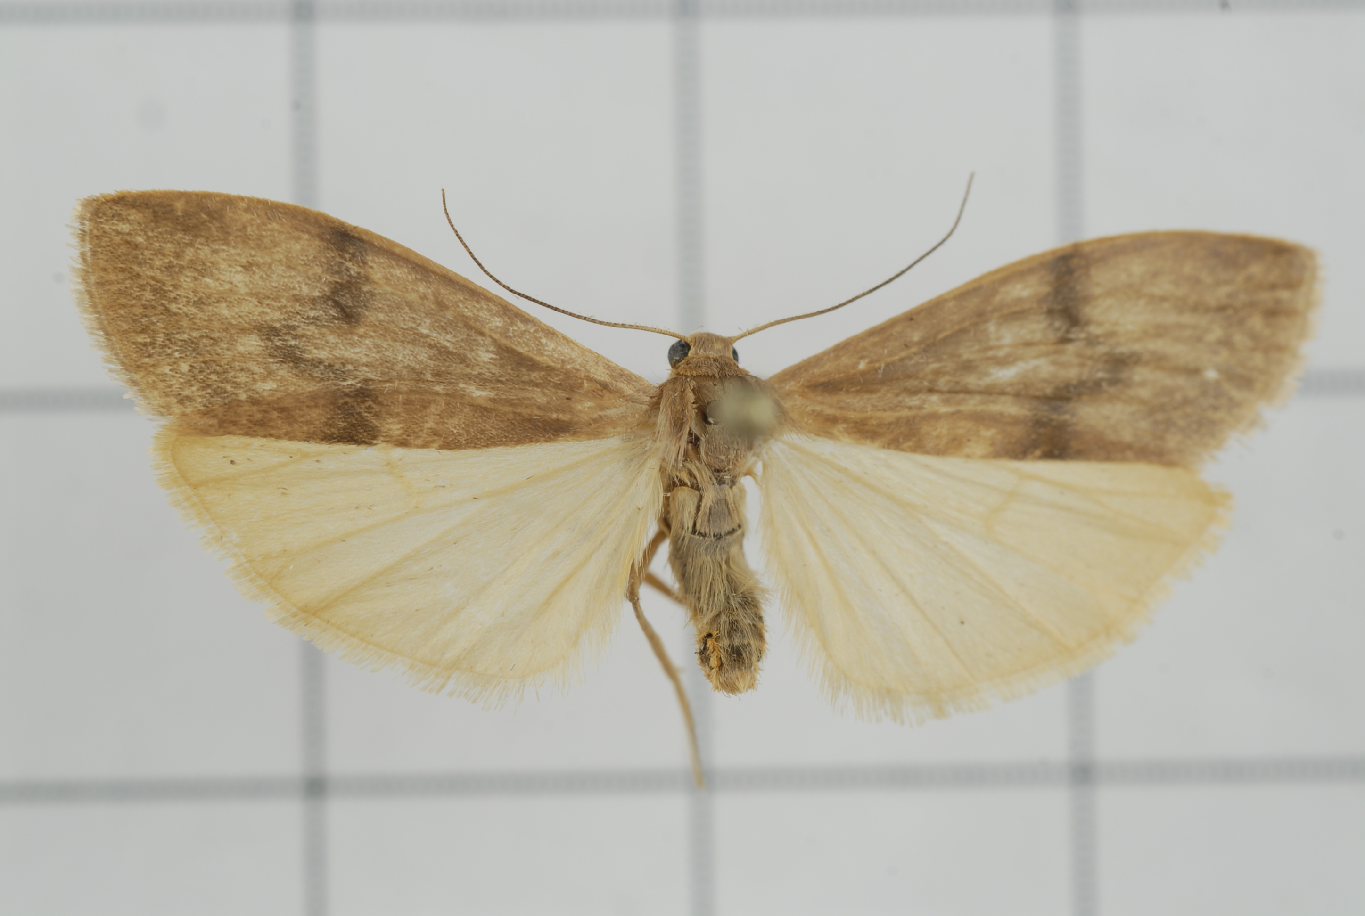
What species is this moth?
Teuloma tainebula
